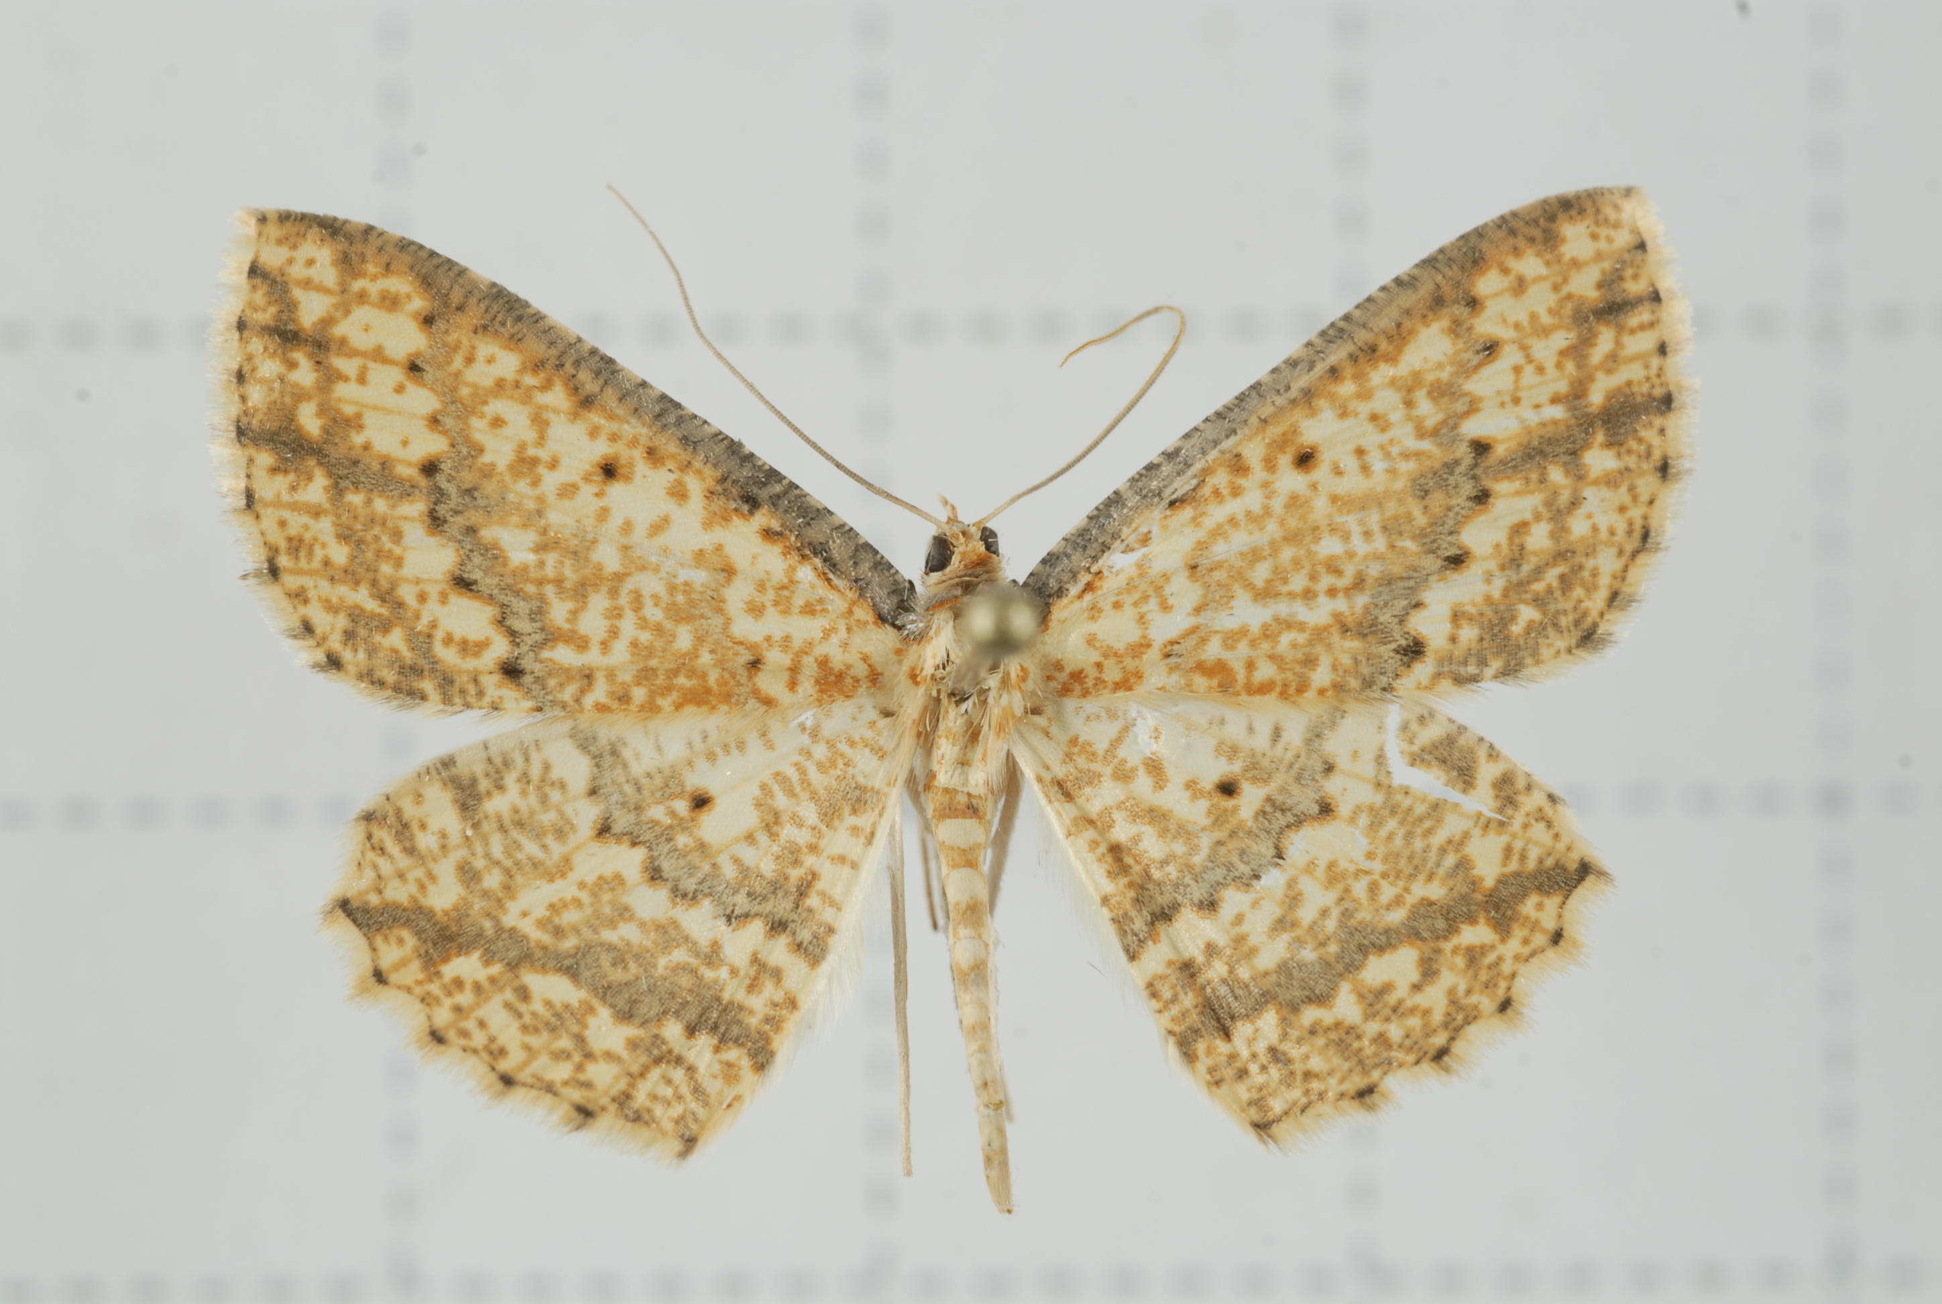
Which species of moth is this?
Synegia eumeleata
